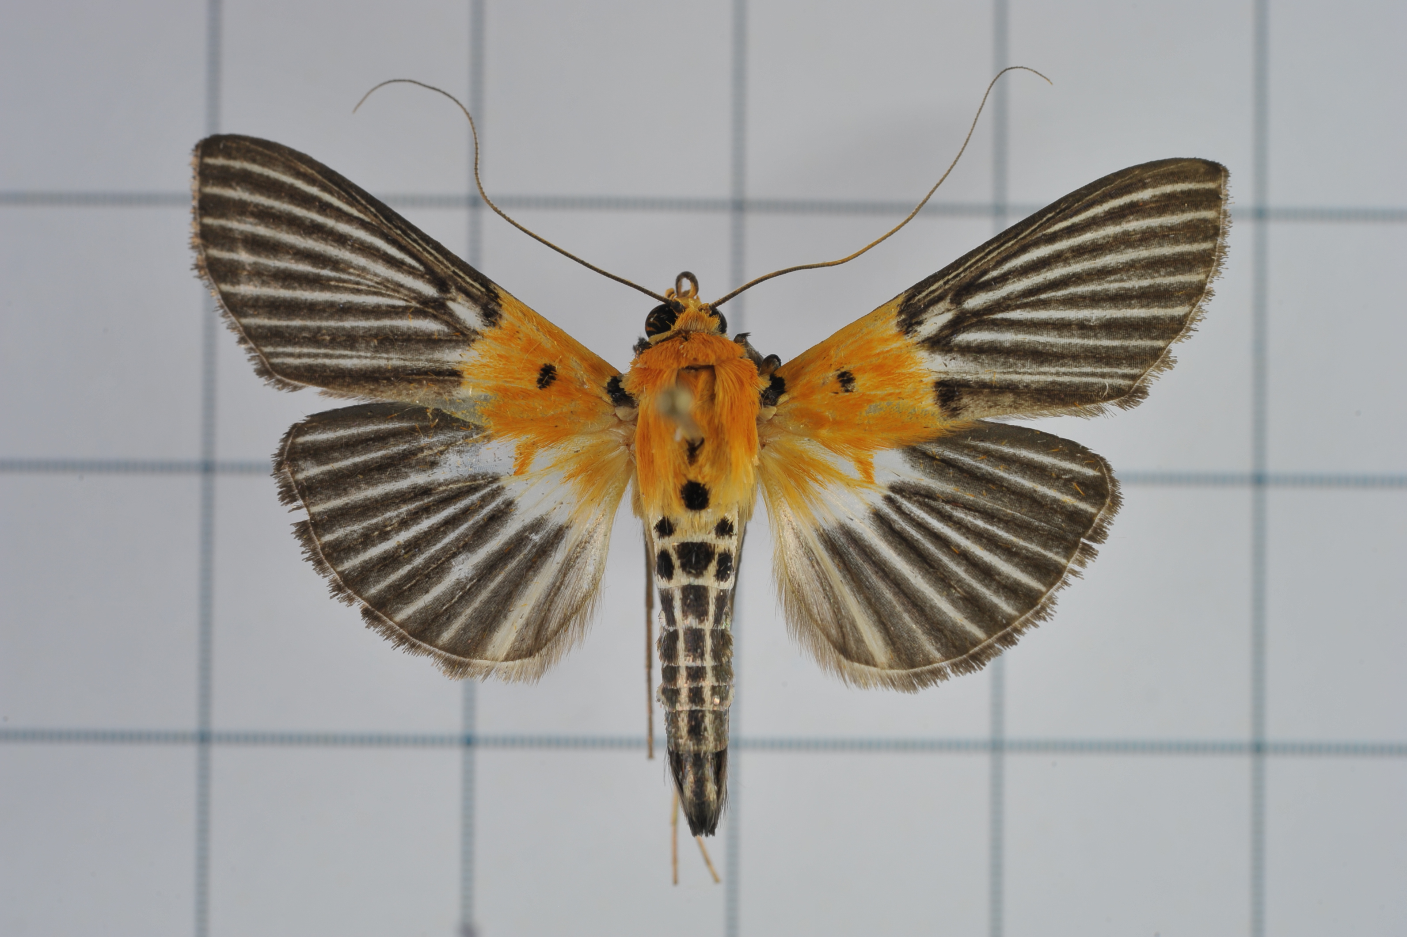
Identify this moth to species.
Nevrina procopia
